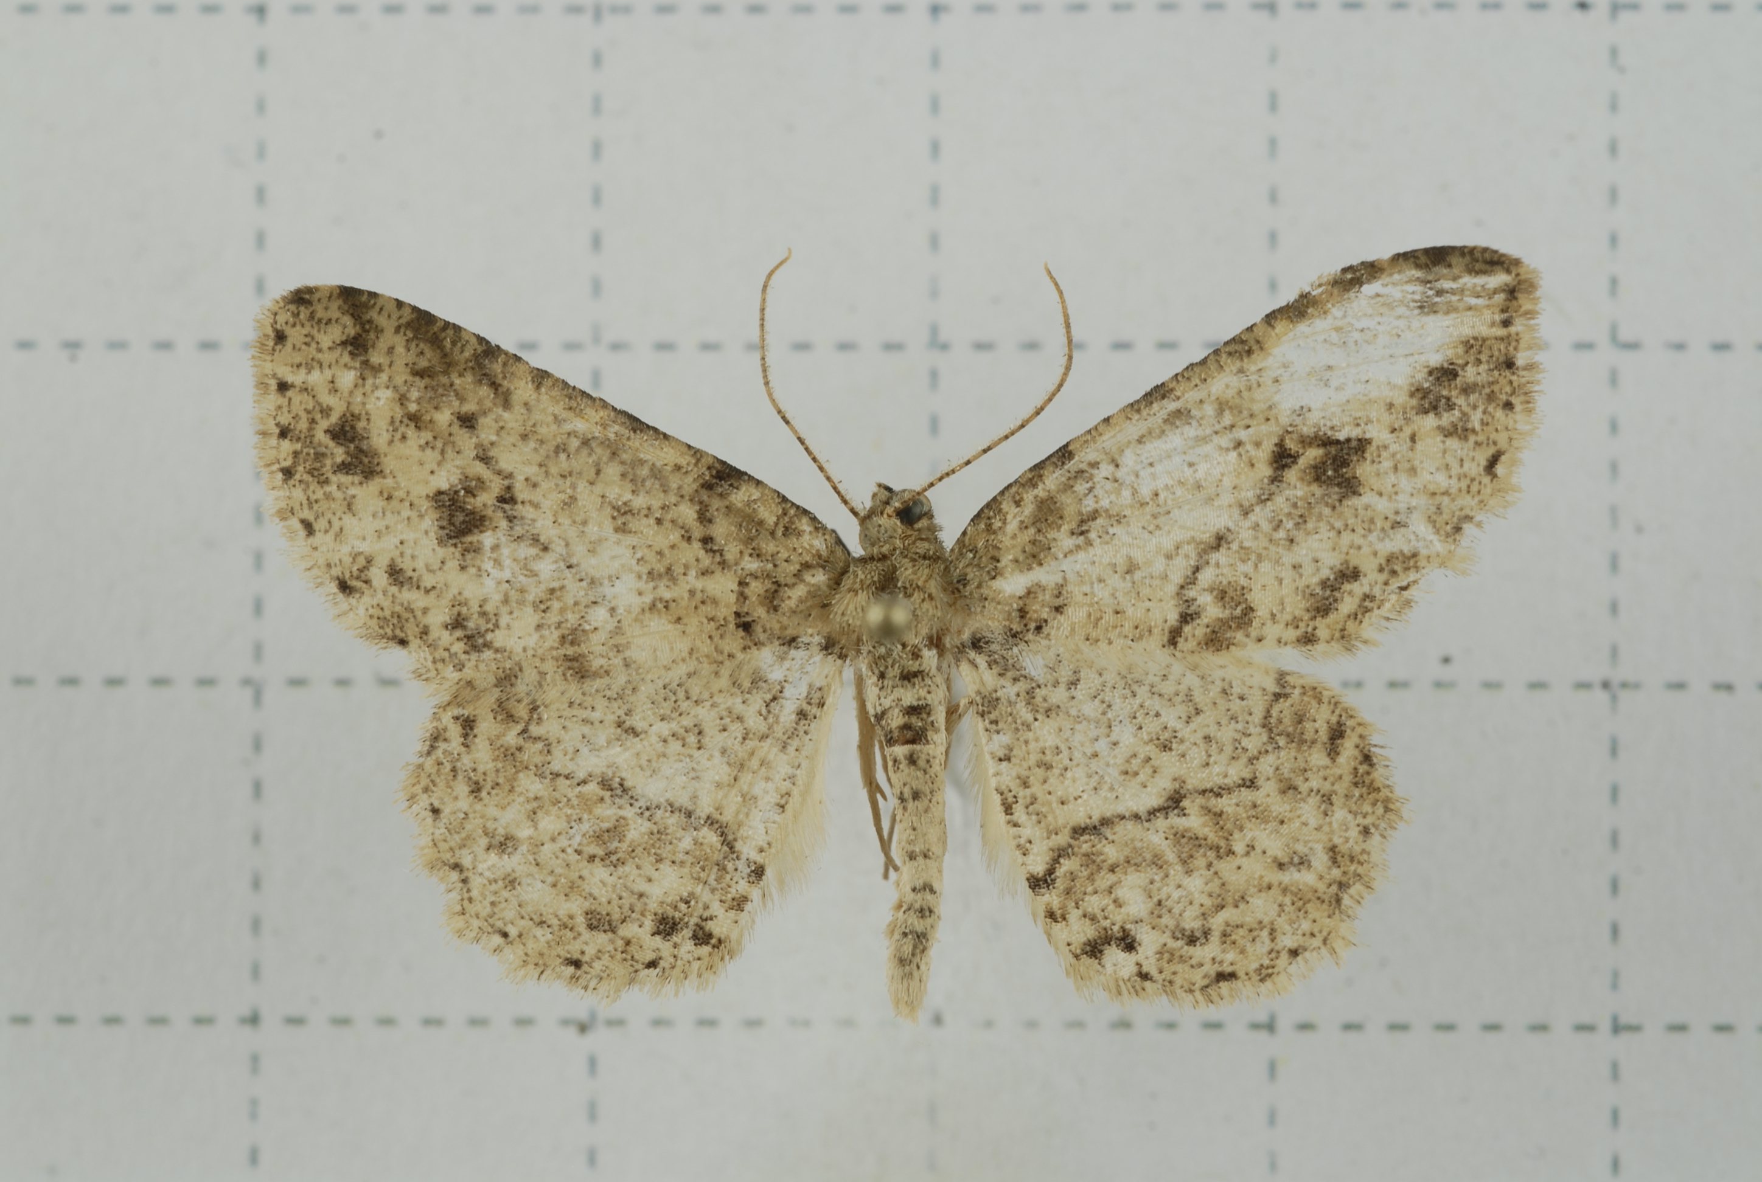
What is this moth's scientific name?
Ectropis bhurmitra
